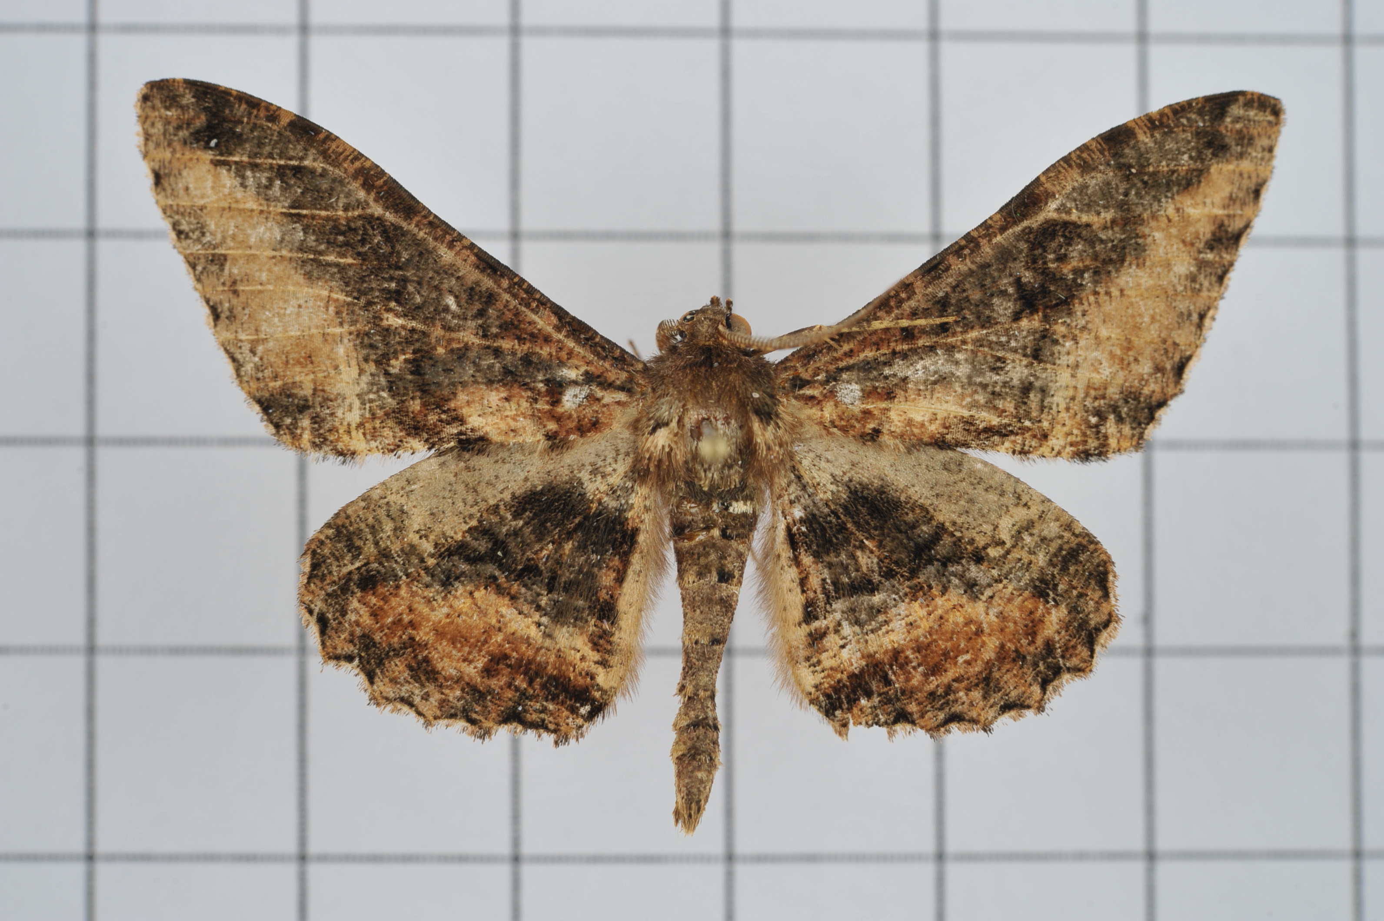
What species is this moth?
Jankowskia taiwanensis
